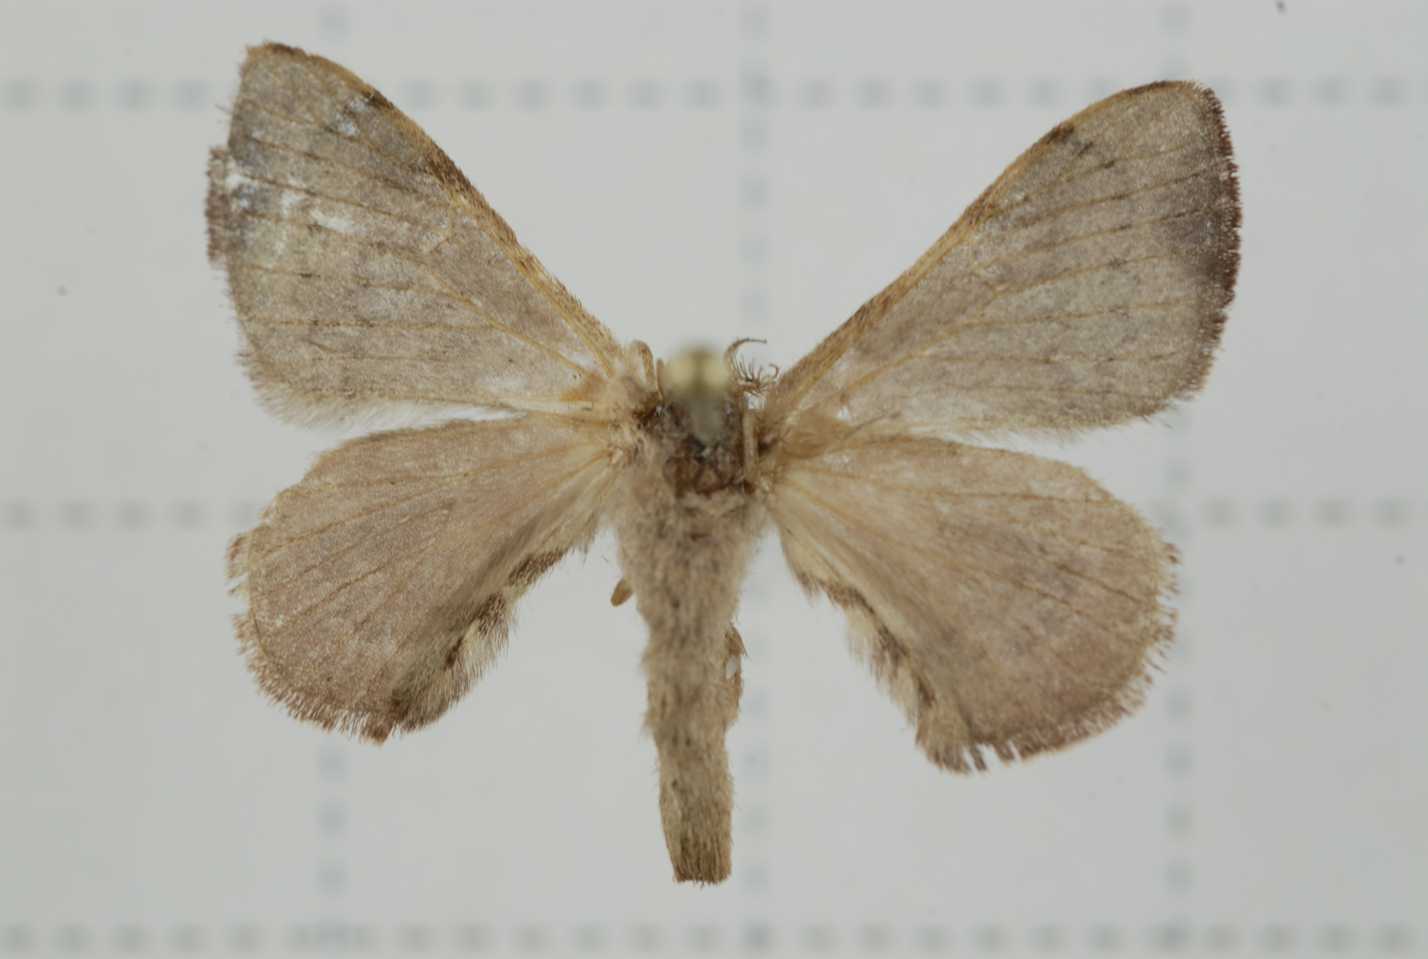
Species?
Trilocha varians
